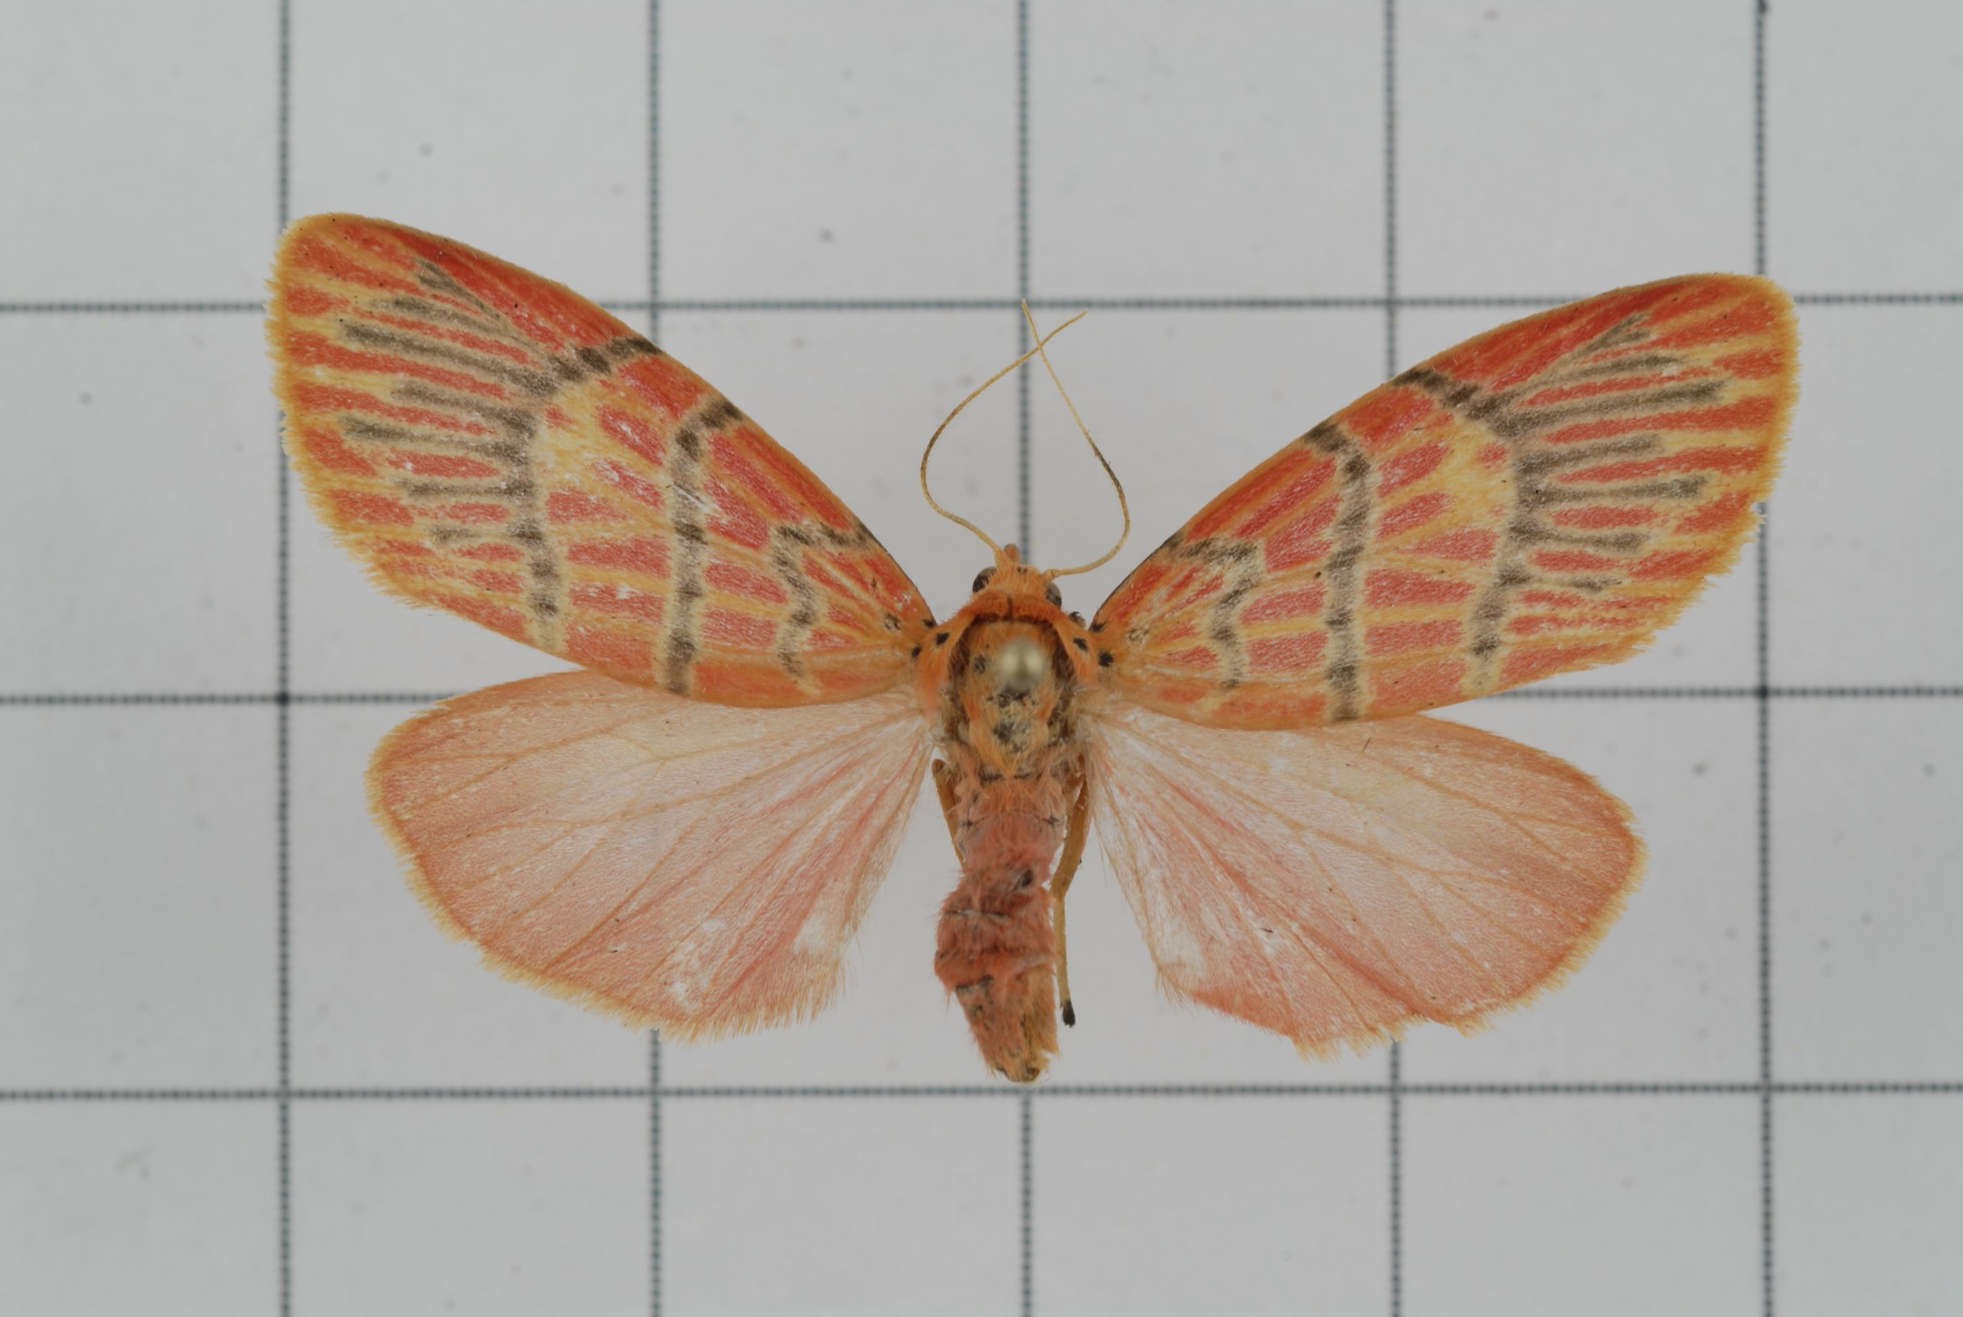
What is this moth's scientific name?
Barsine sauteri
